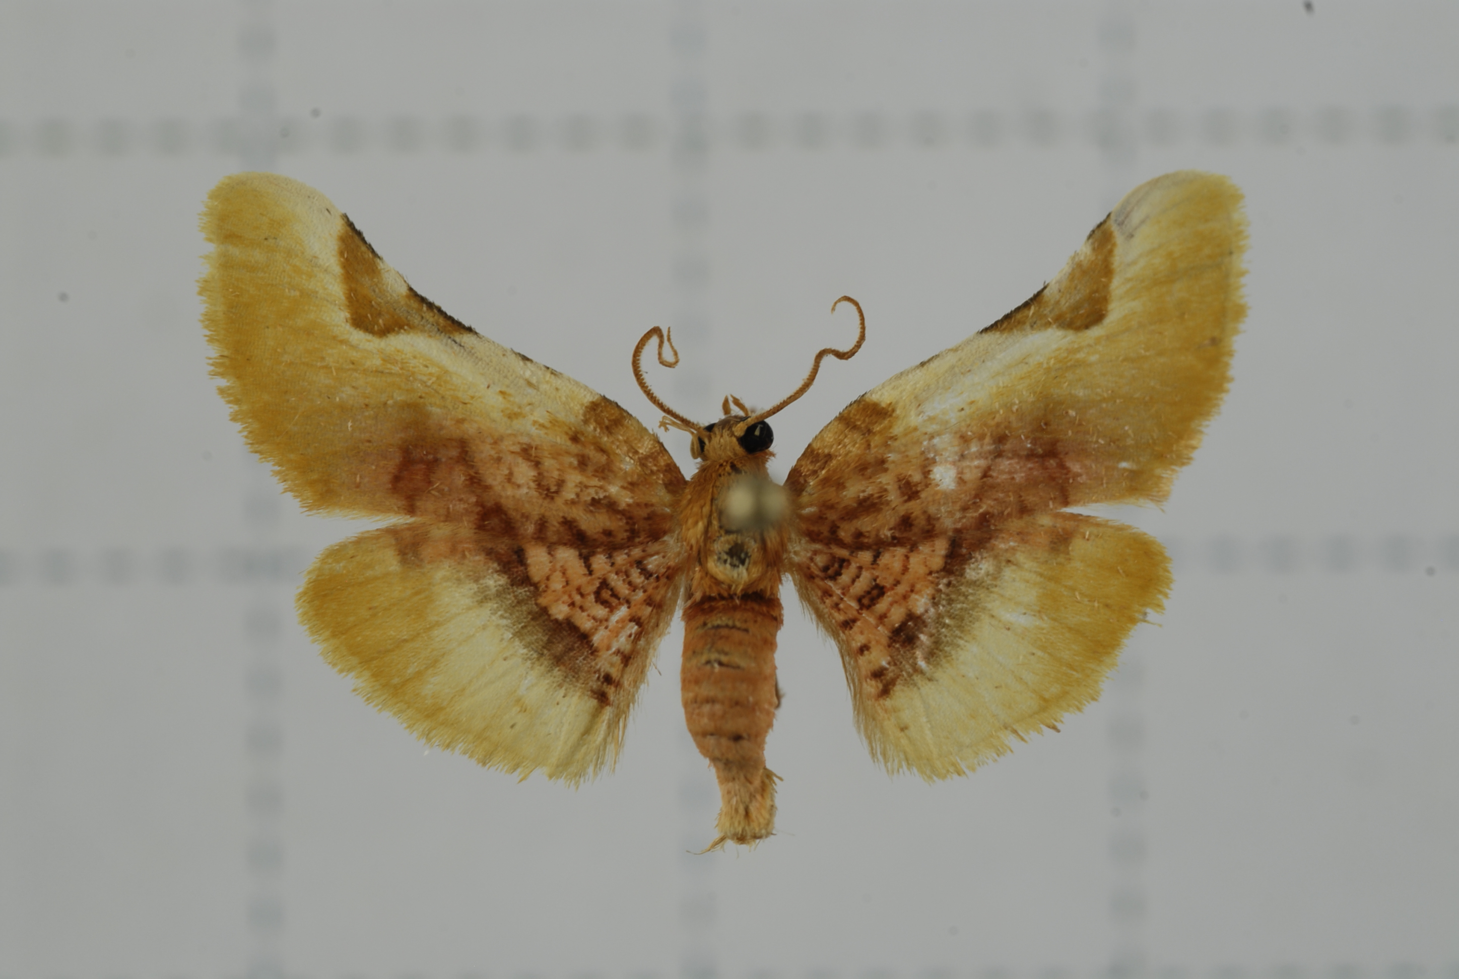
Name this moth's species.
Pyrinioides sinuosus
